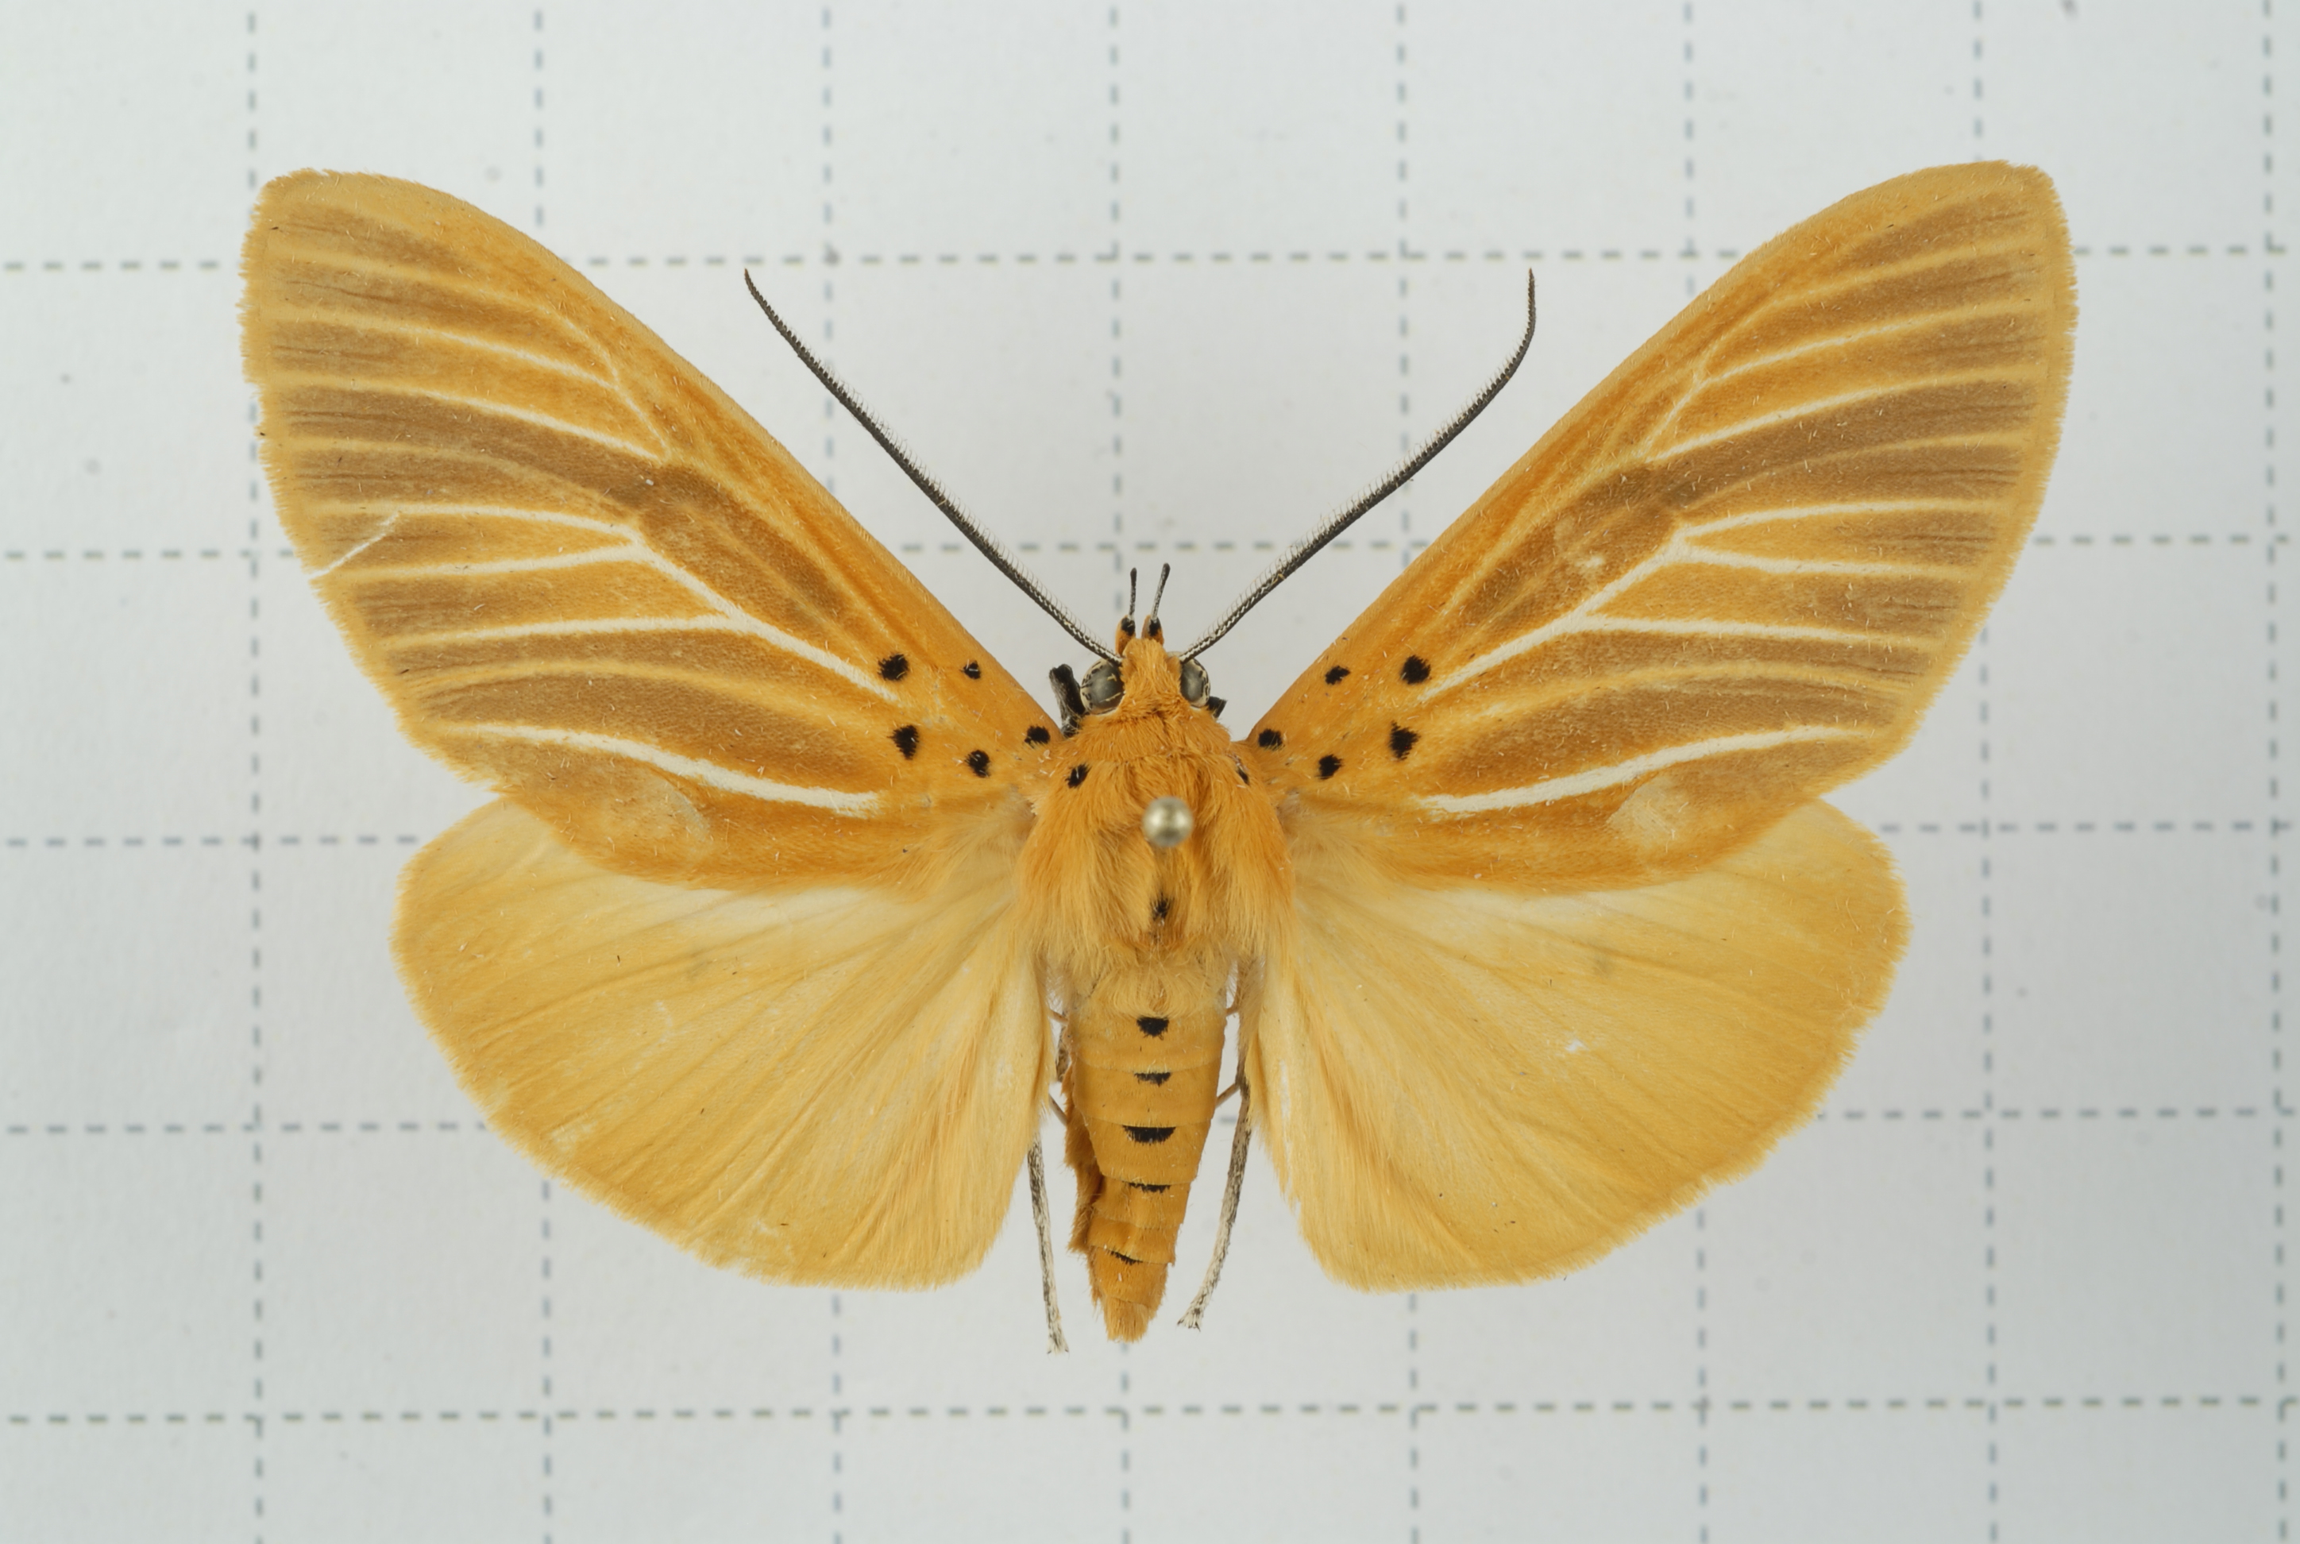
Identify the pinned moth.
Asota egens confinis
